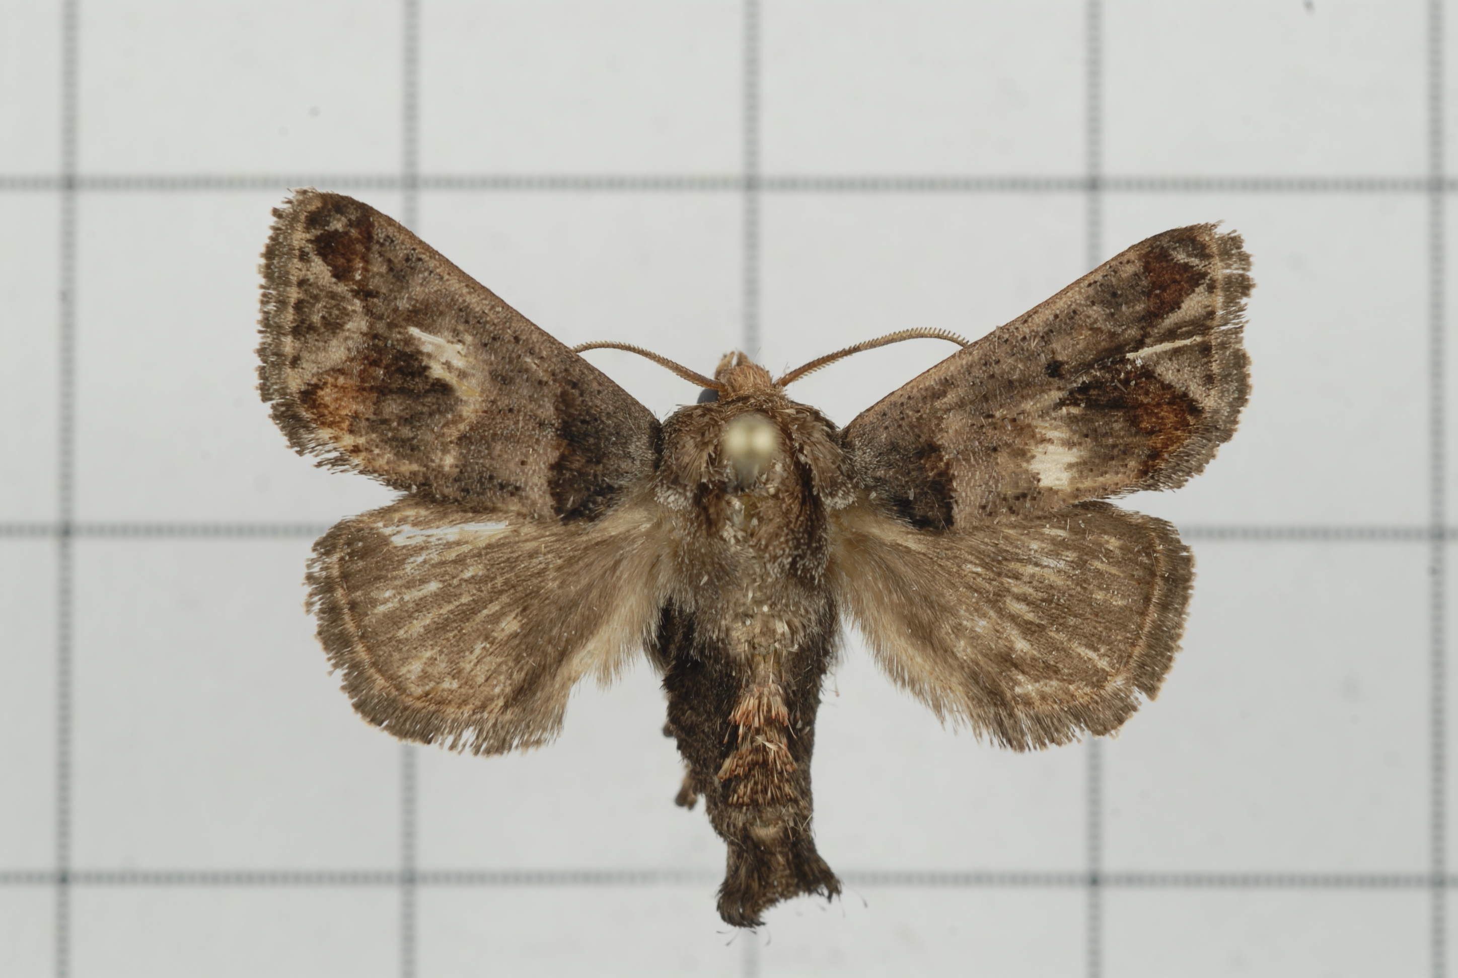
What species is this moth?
Phlossa conjuncta
